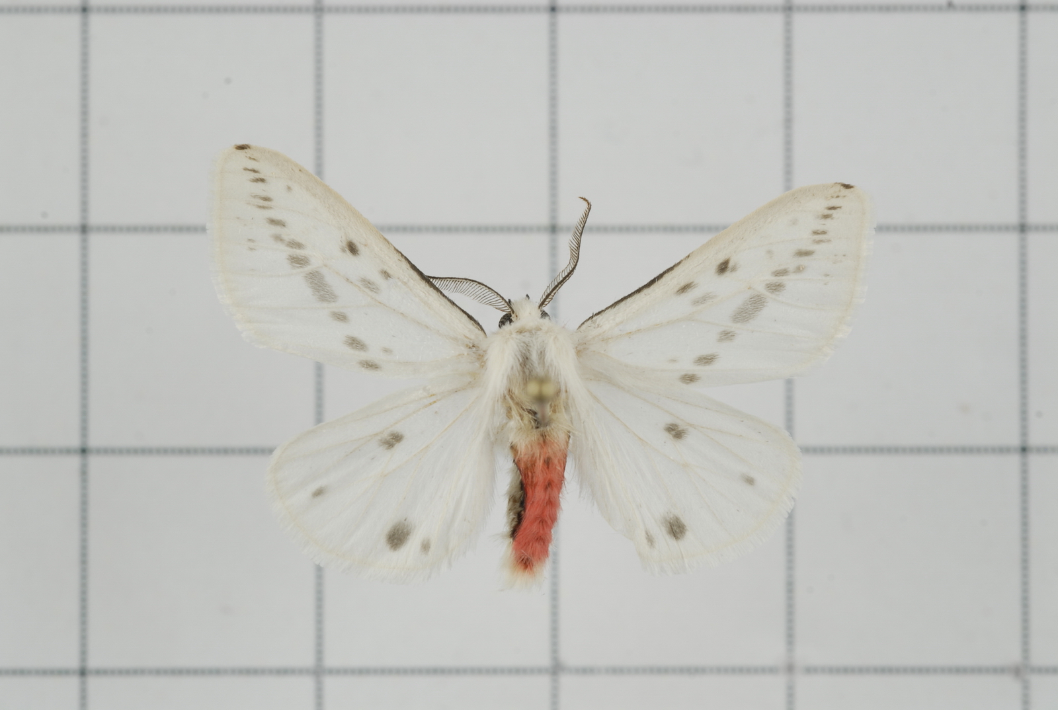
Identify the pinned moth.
Lemyra nigricosta
